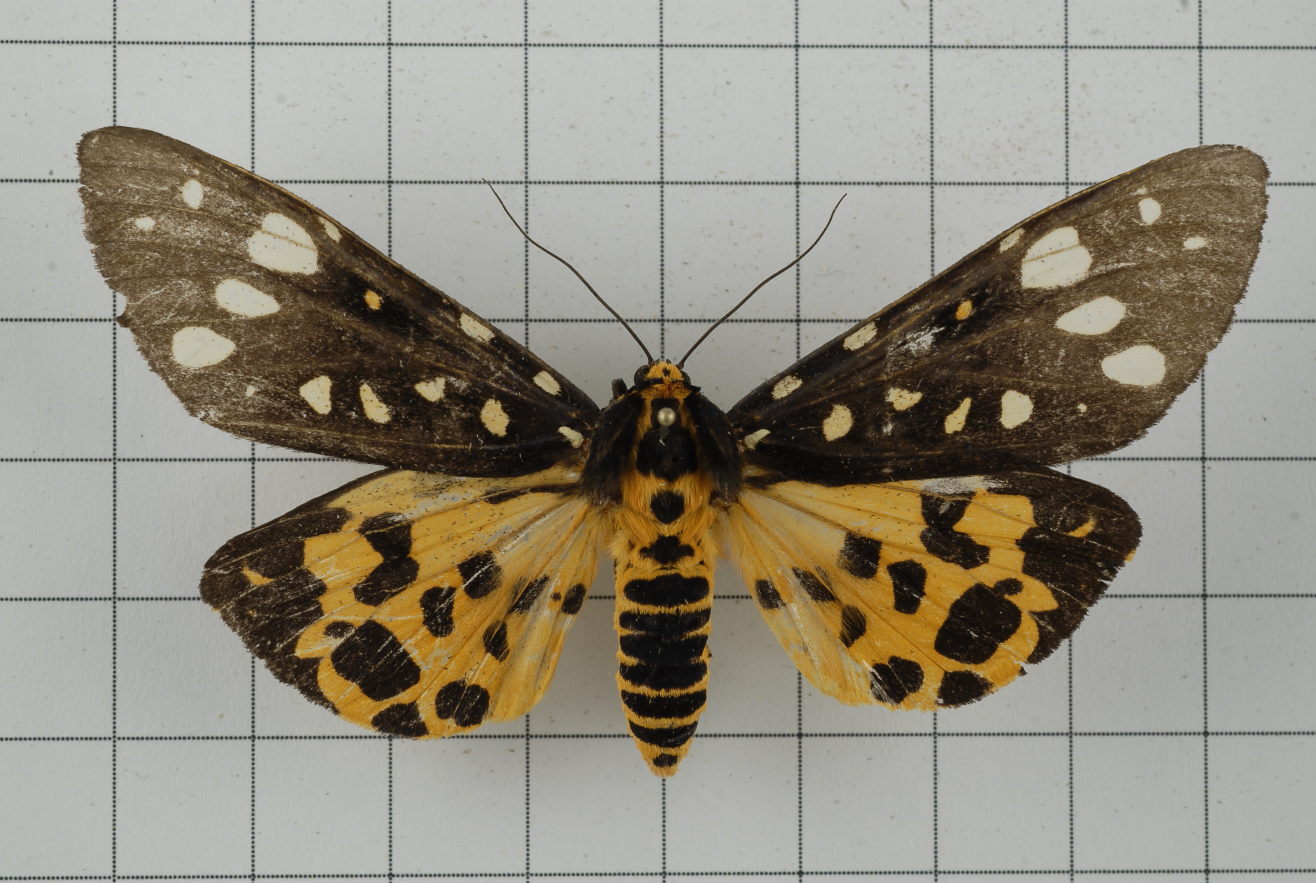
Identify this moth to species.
Aglaomorpha histrio formosana
